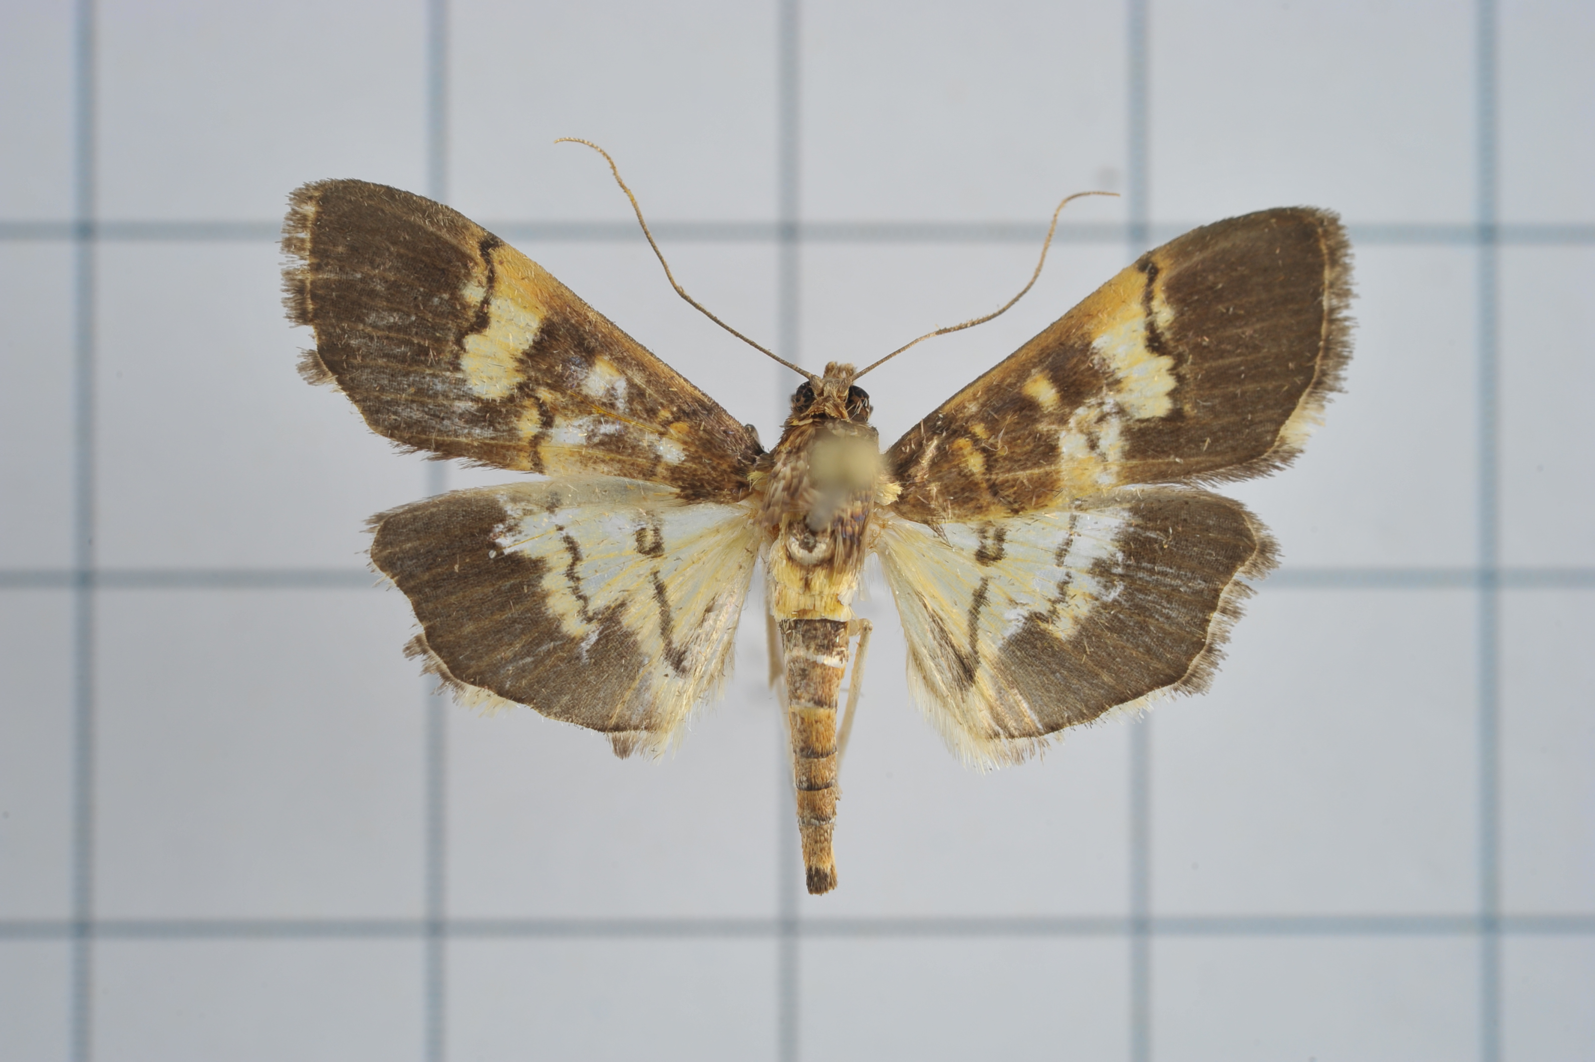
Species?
Uresiphita quinquigera
